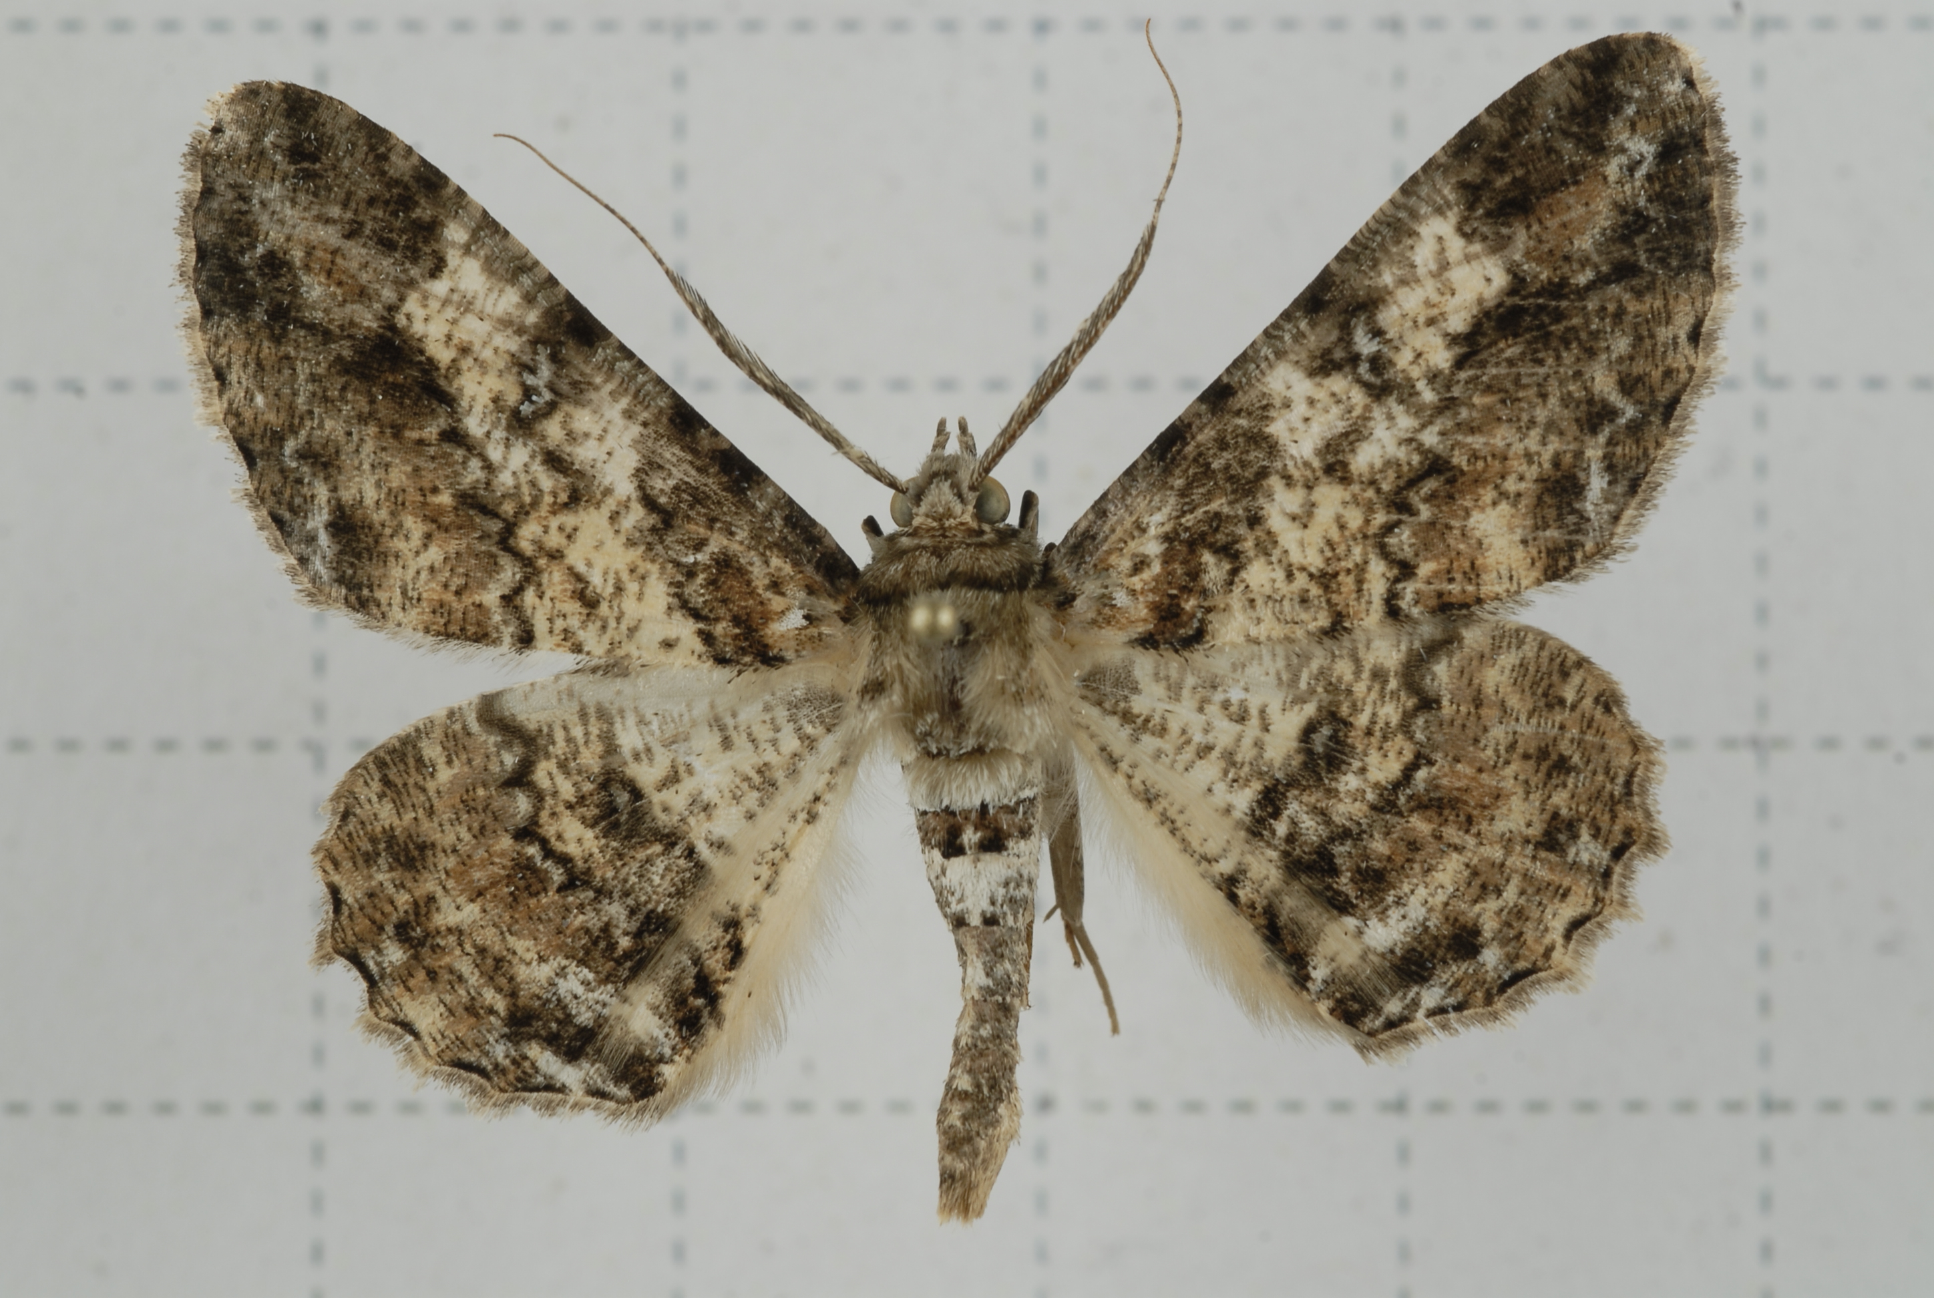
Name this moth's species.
Cleora fraterna
